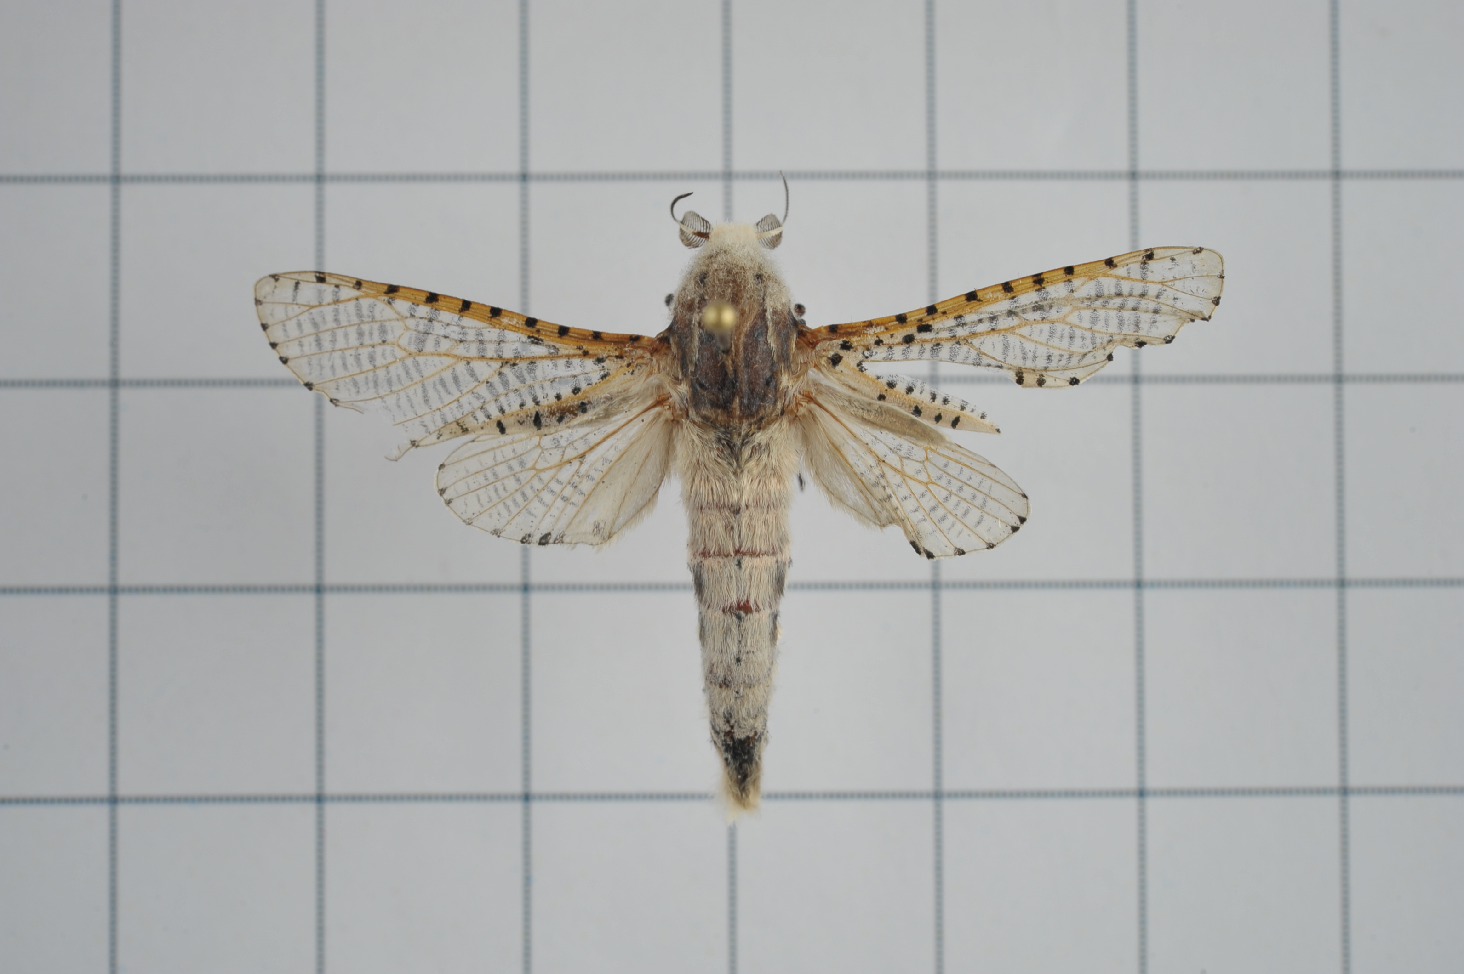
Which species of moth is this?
Polyphagozerra coffeae
